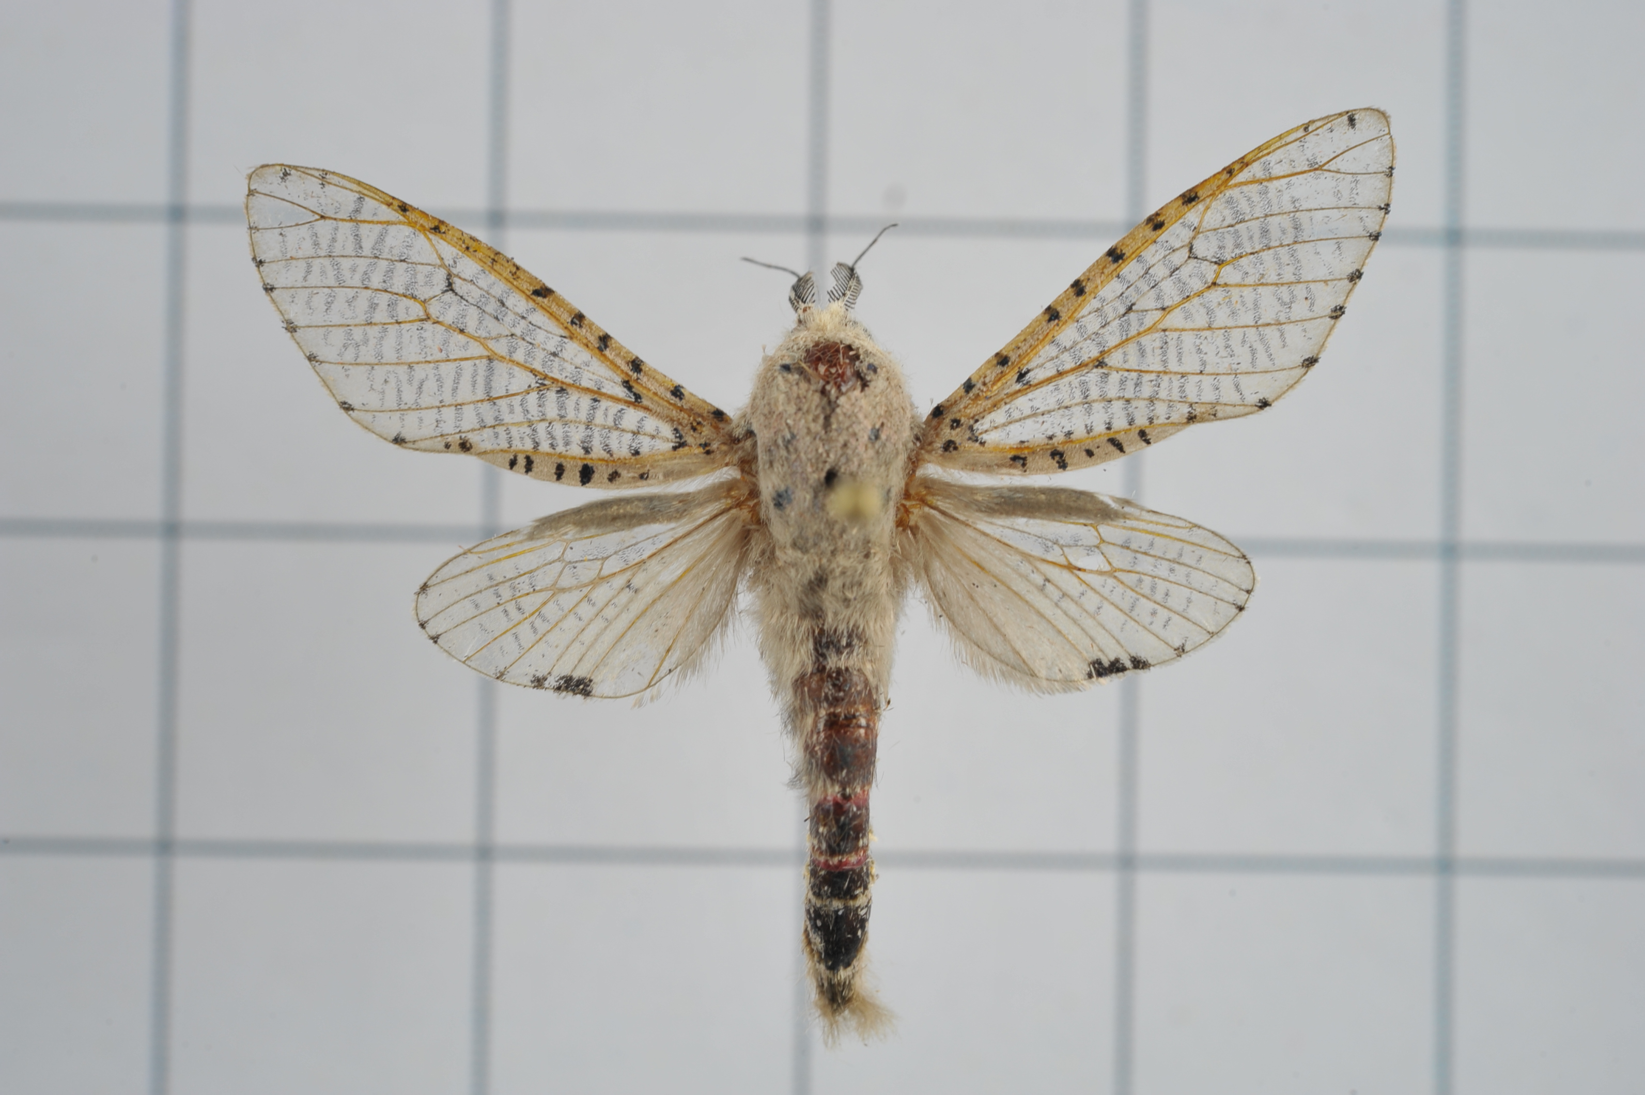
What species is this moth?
Polyphagozerra coffeae
